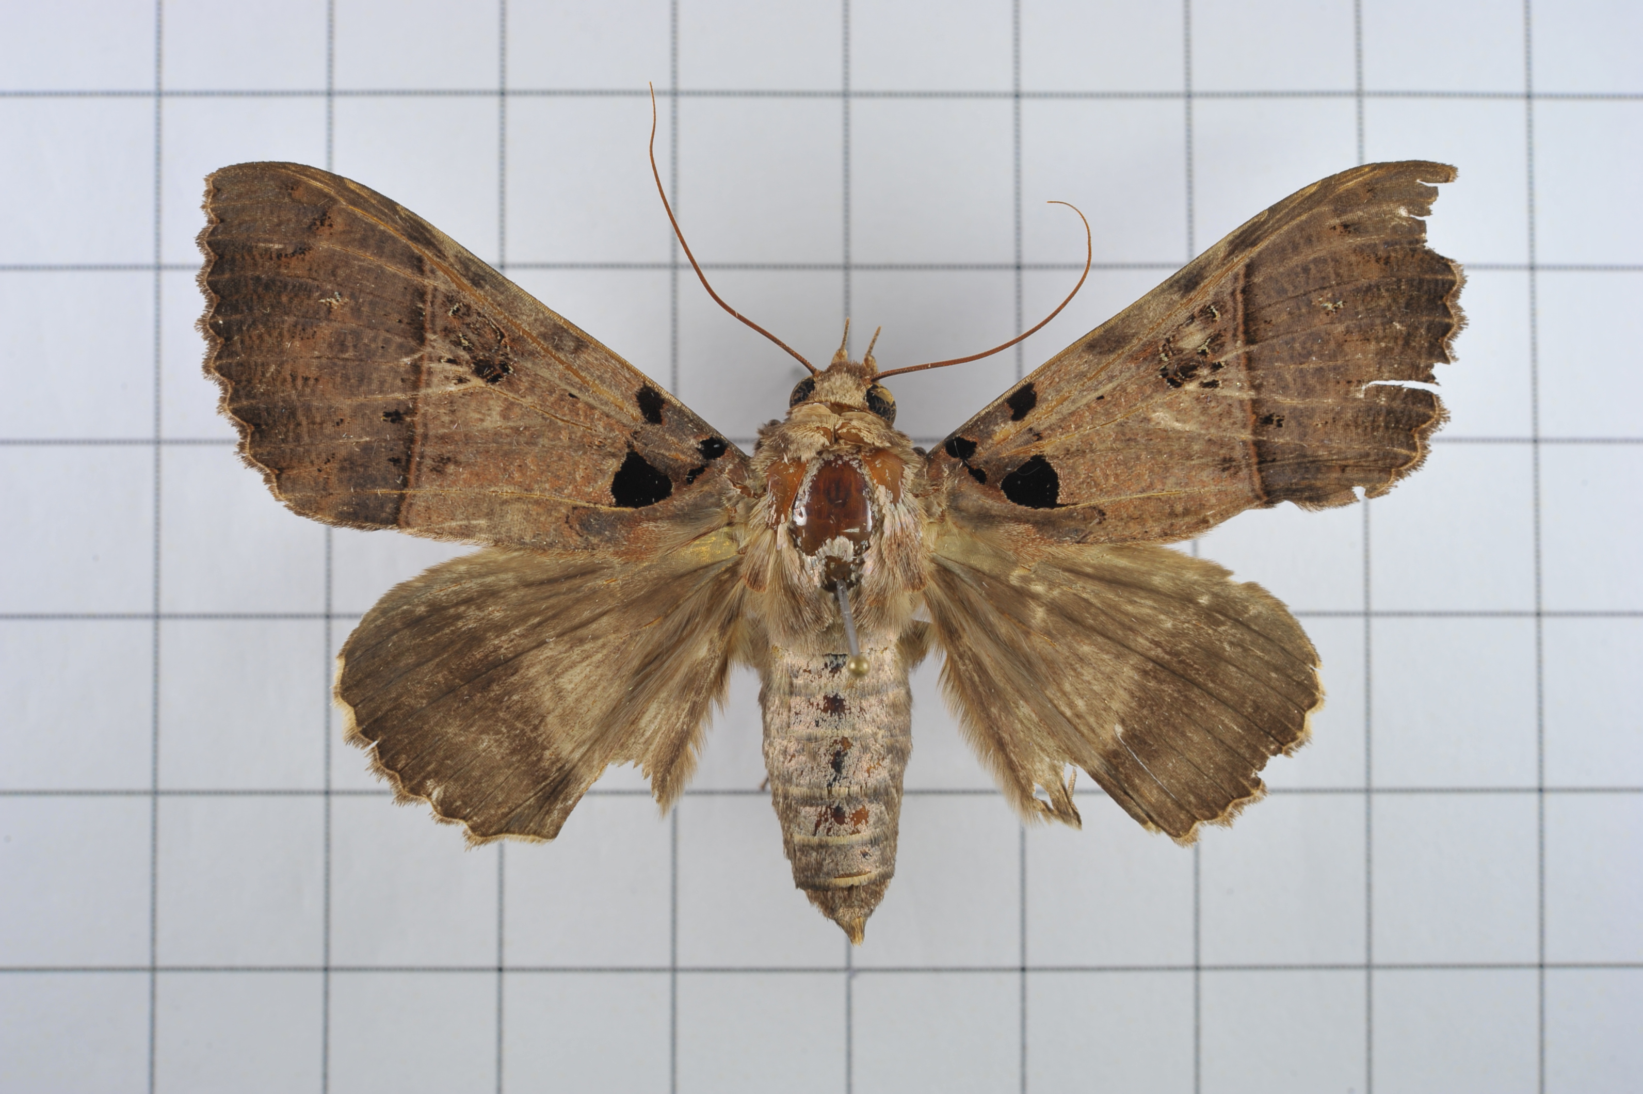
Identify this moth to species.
Serrodes campana
